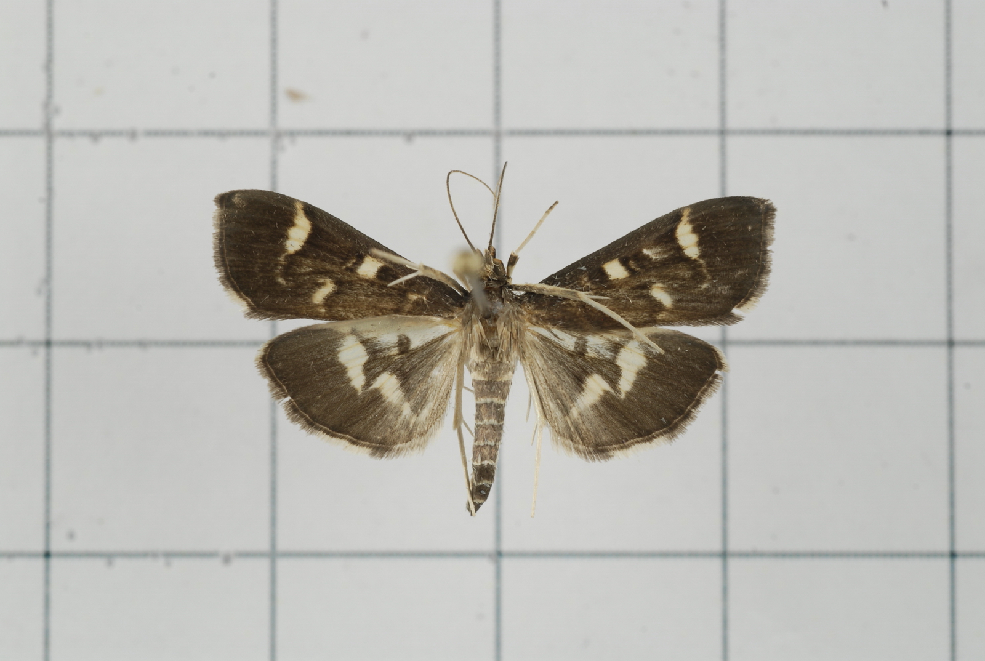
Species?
Herpetogramma luctuosalis
